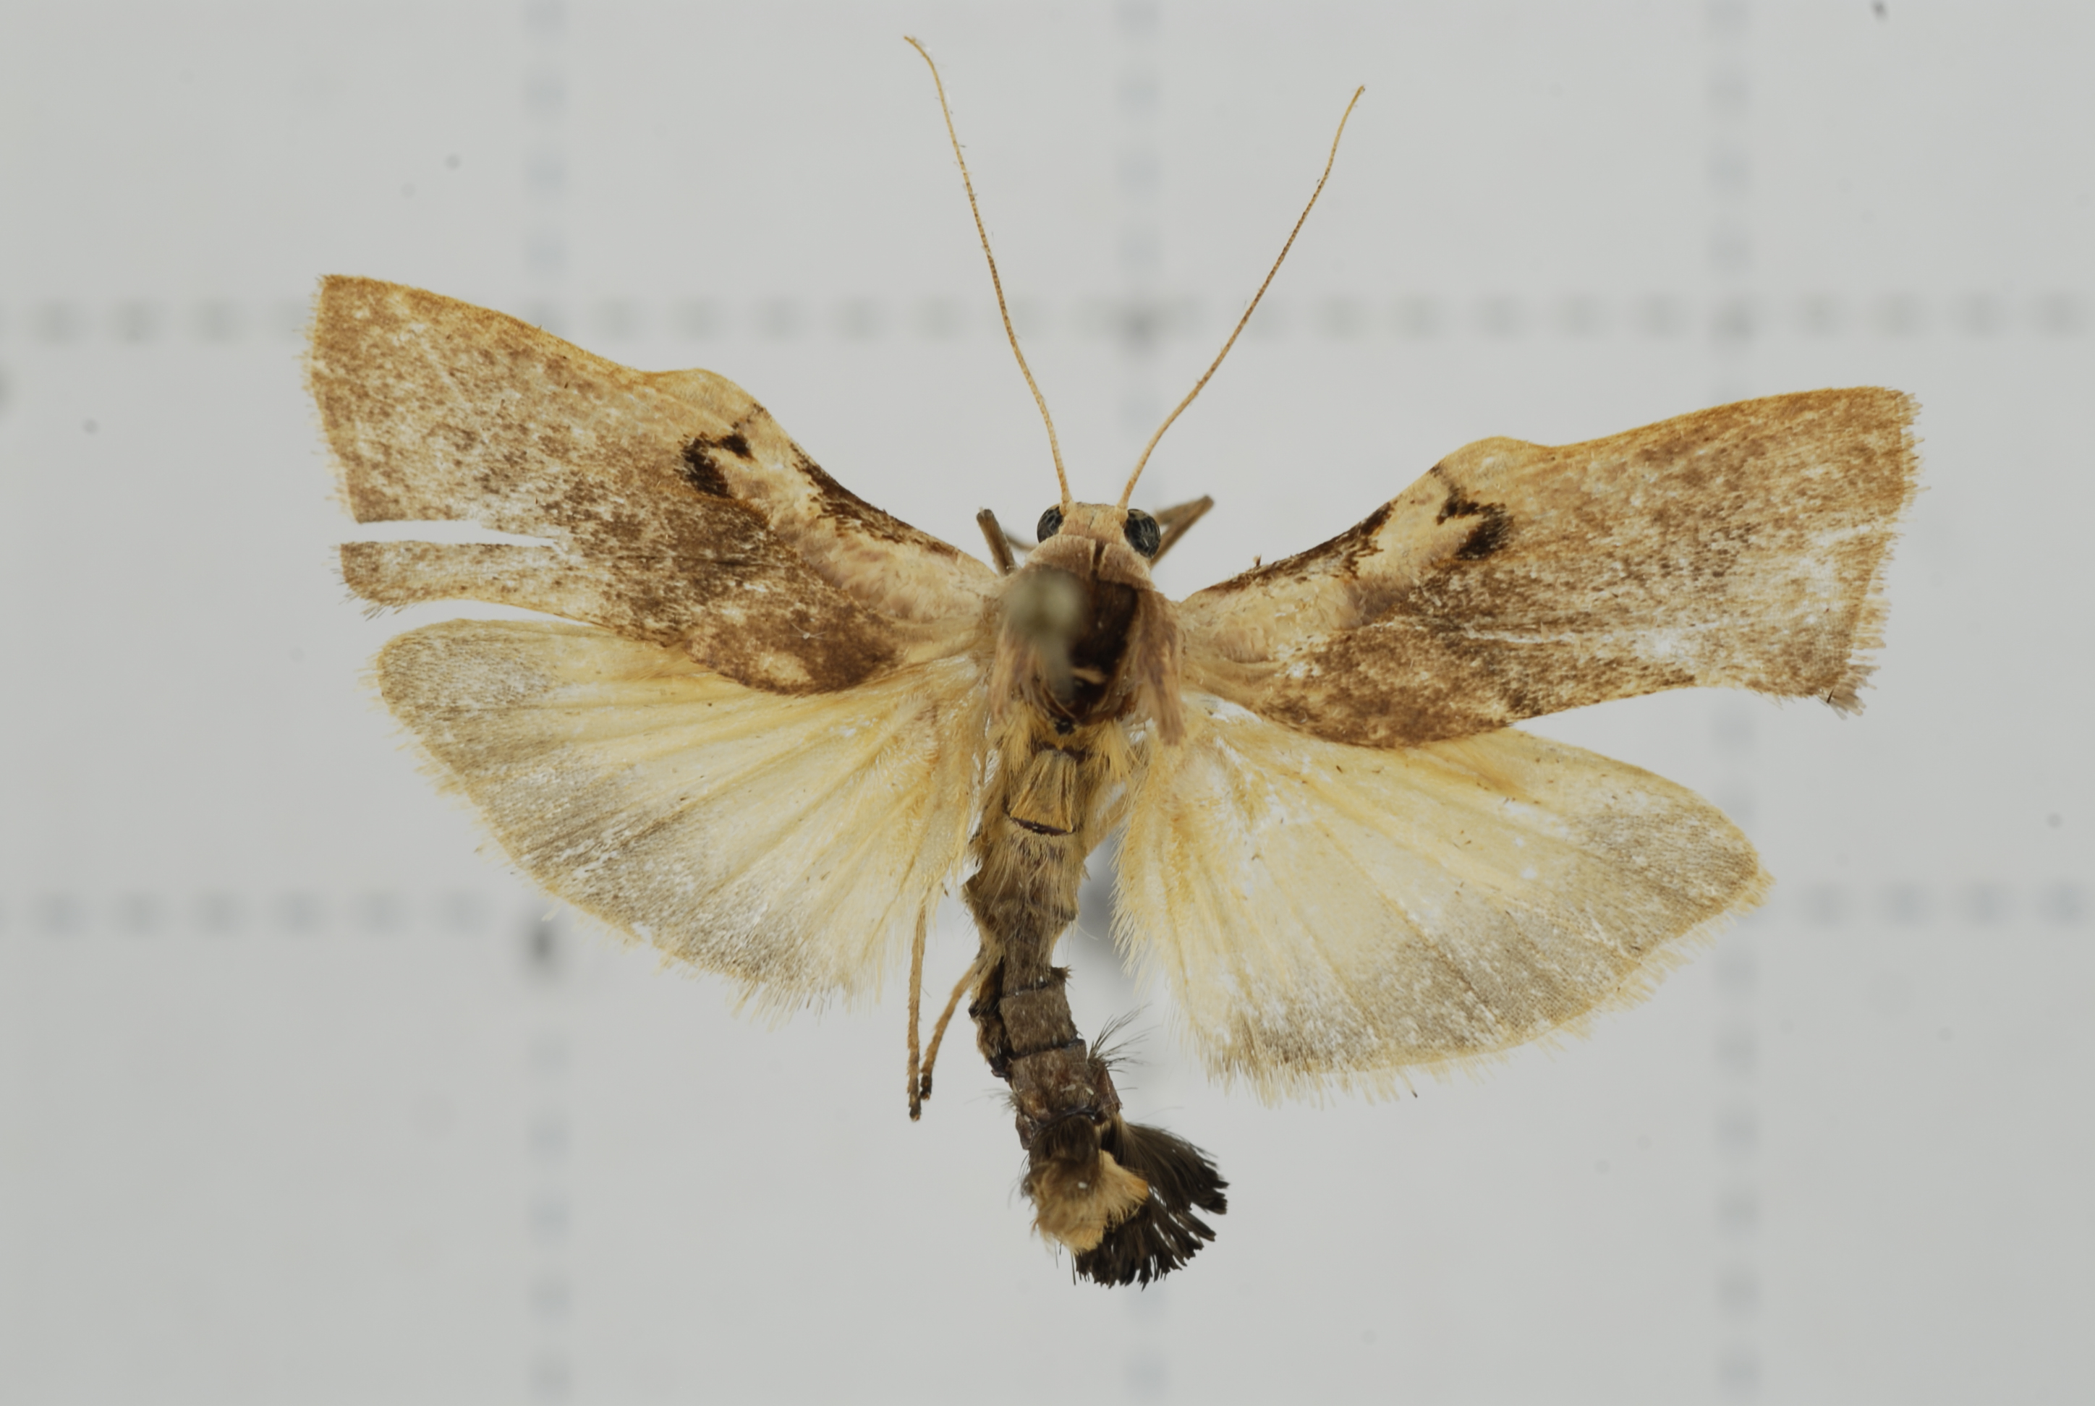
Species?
Teulisna tumida
